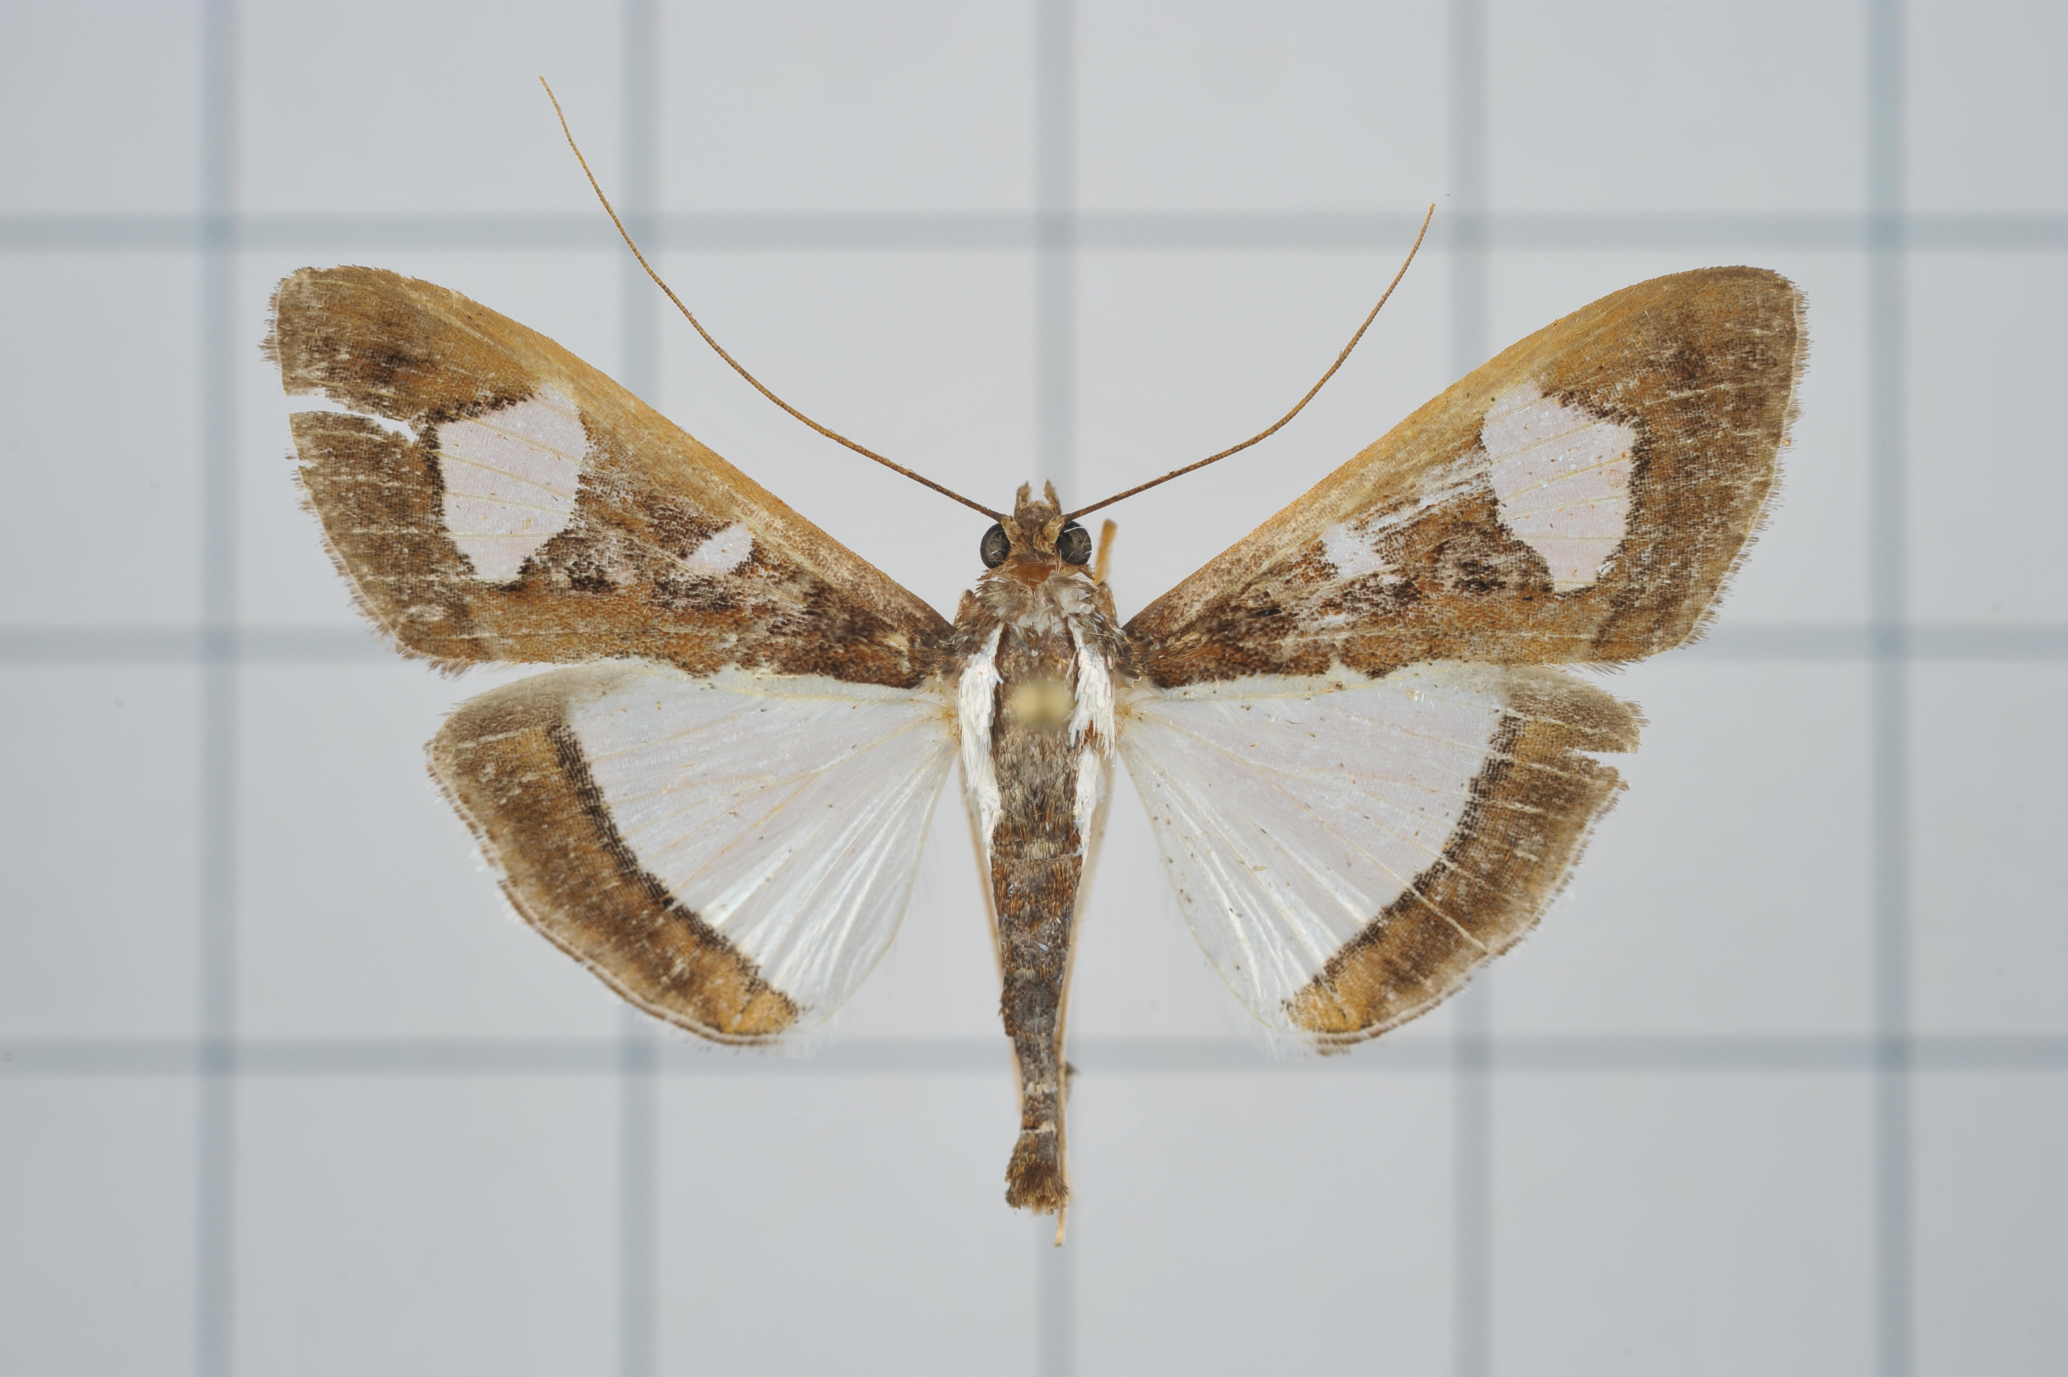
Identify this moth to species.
Glyphodes bivitralis
